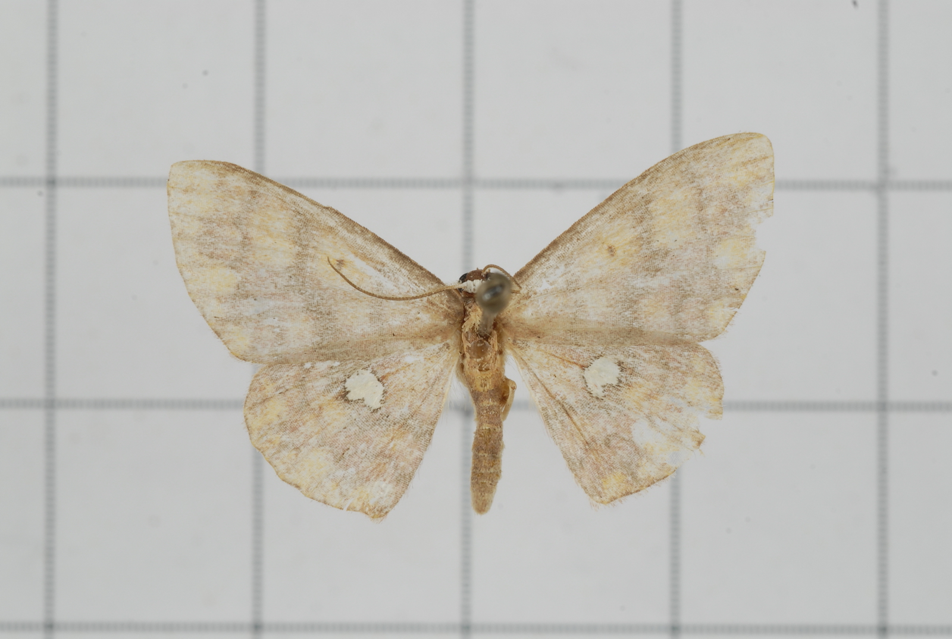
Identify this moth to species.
Discoglypha locupletata
